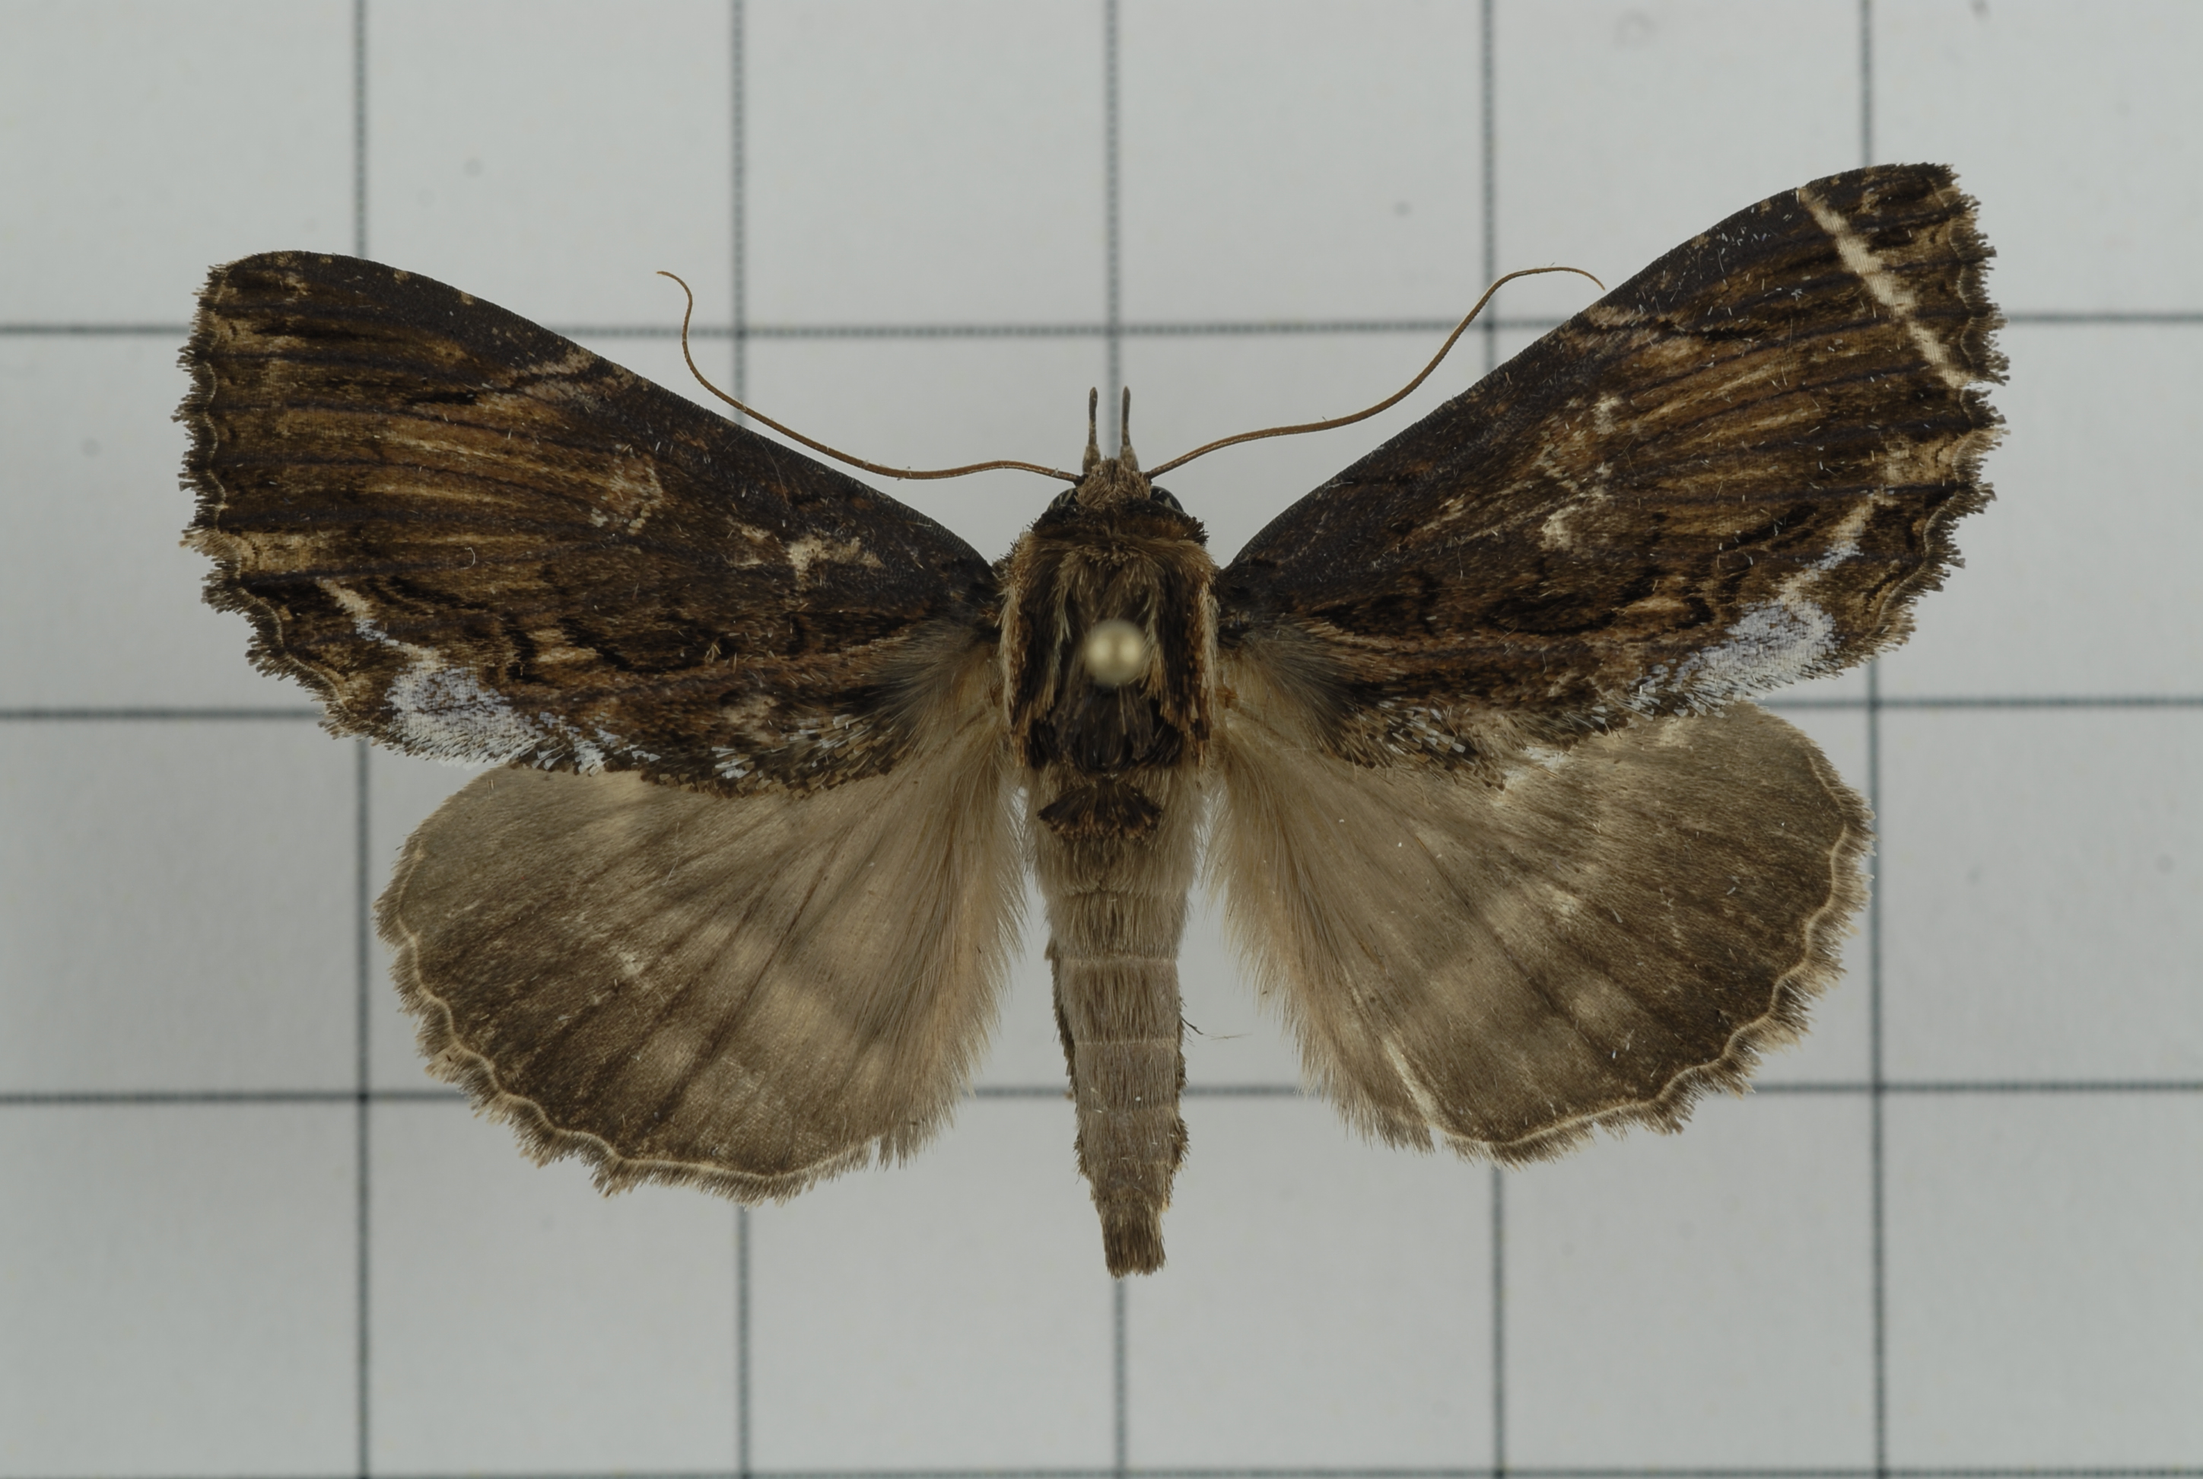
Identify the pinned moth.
Ercheia umbrosa
